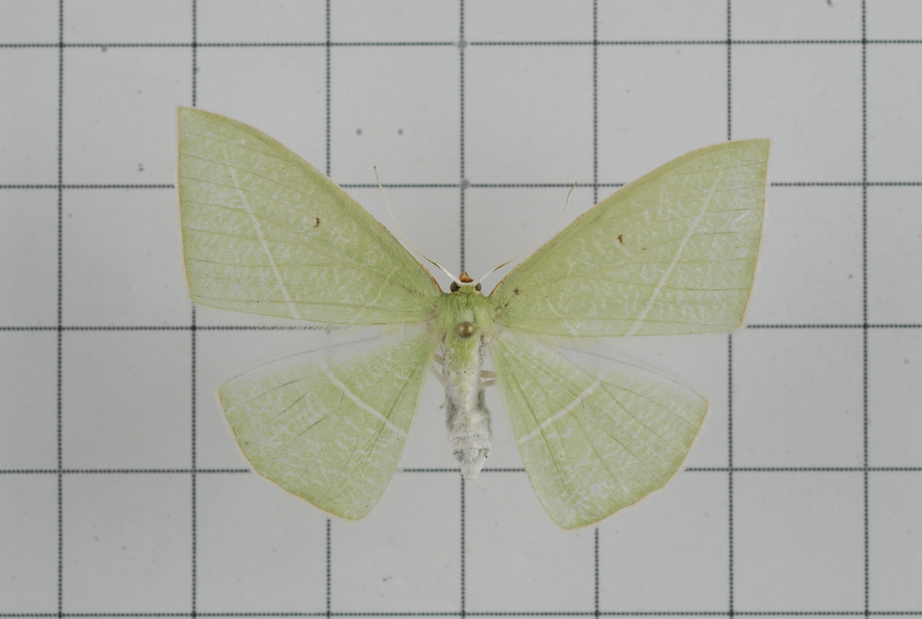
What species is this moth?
Tanaoctenia haliaria
